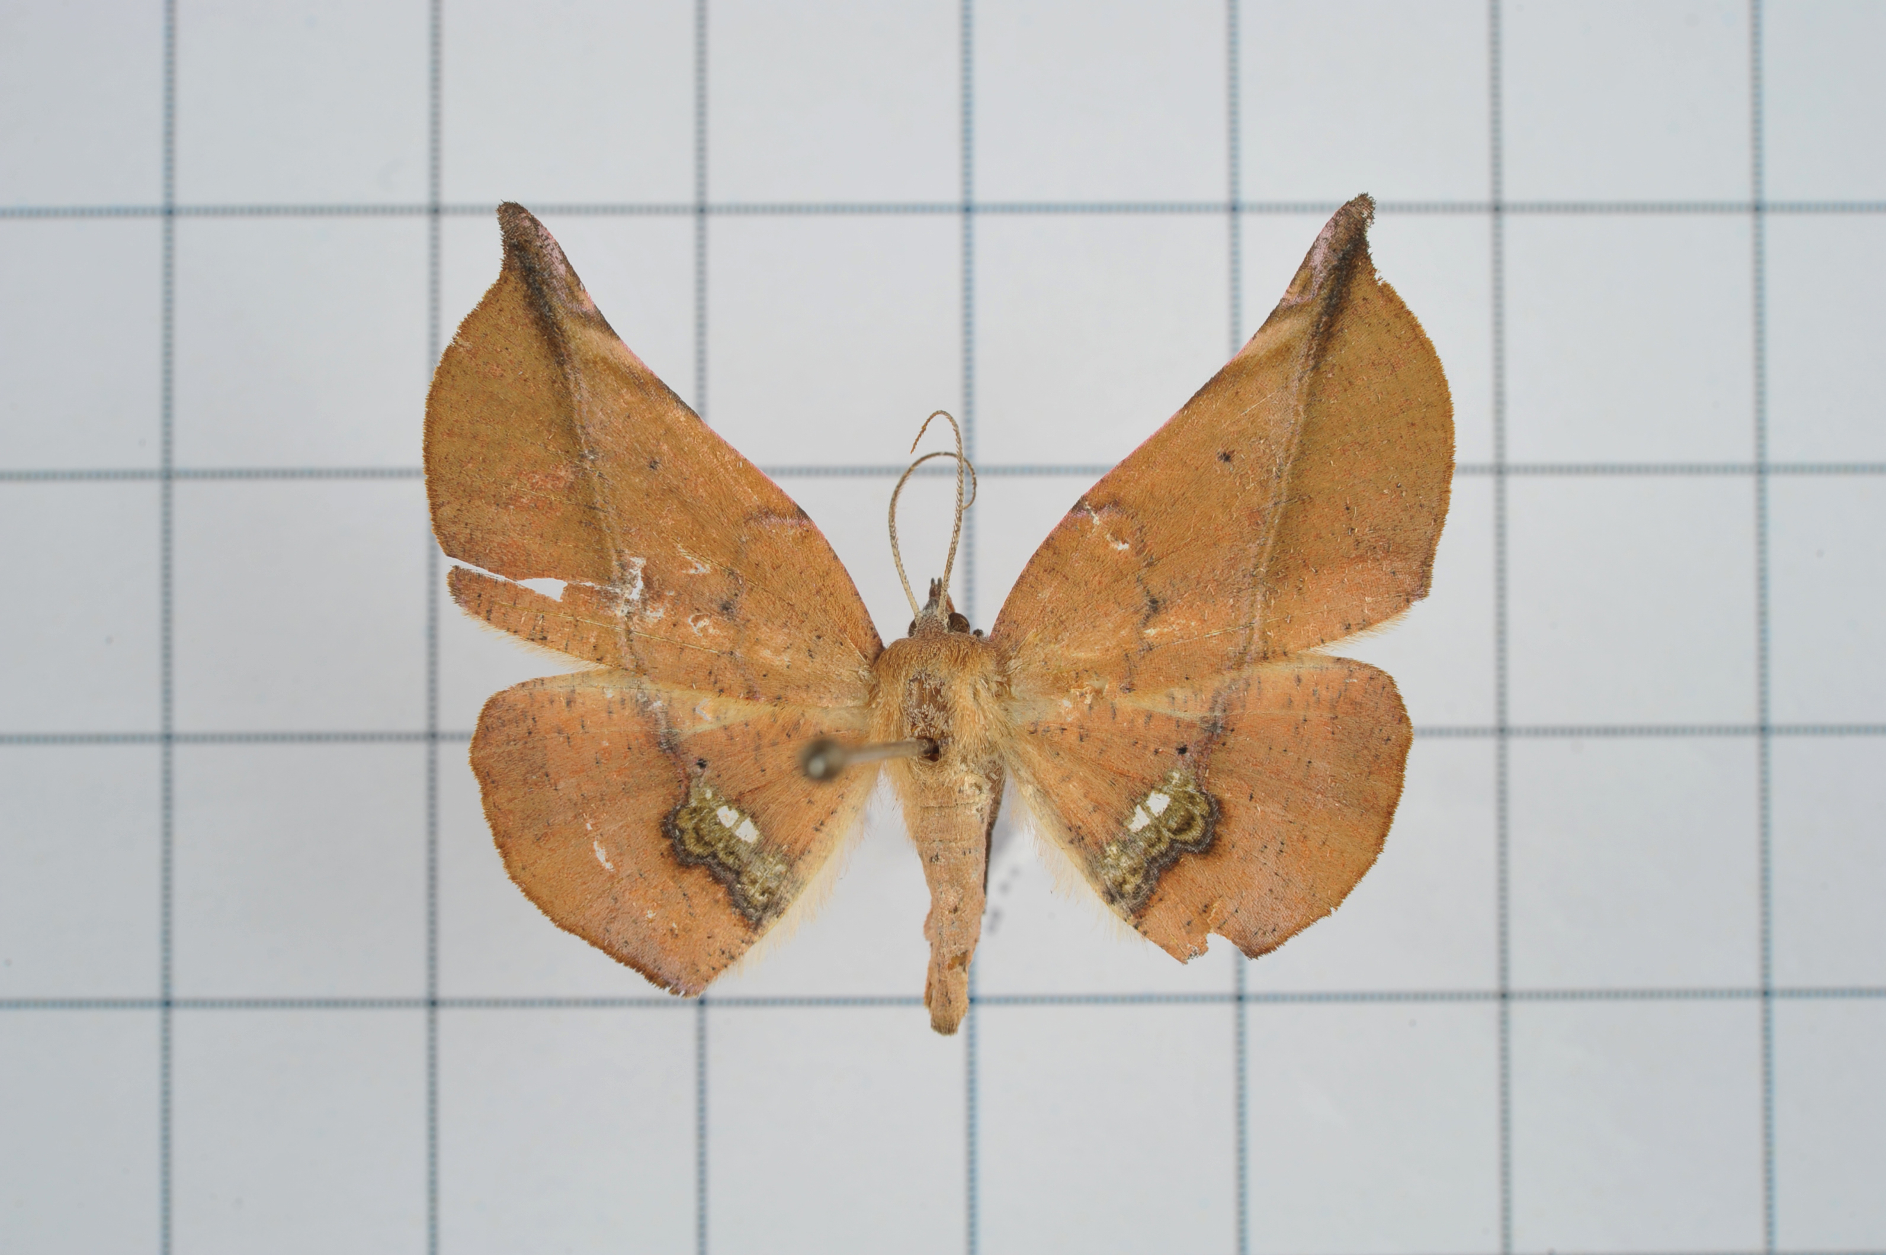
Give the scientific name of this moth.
Garaeus apicata formosanus
